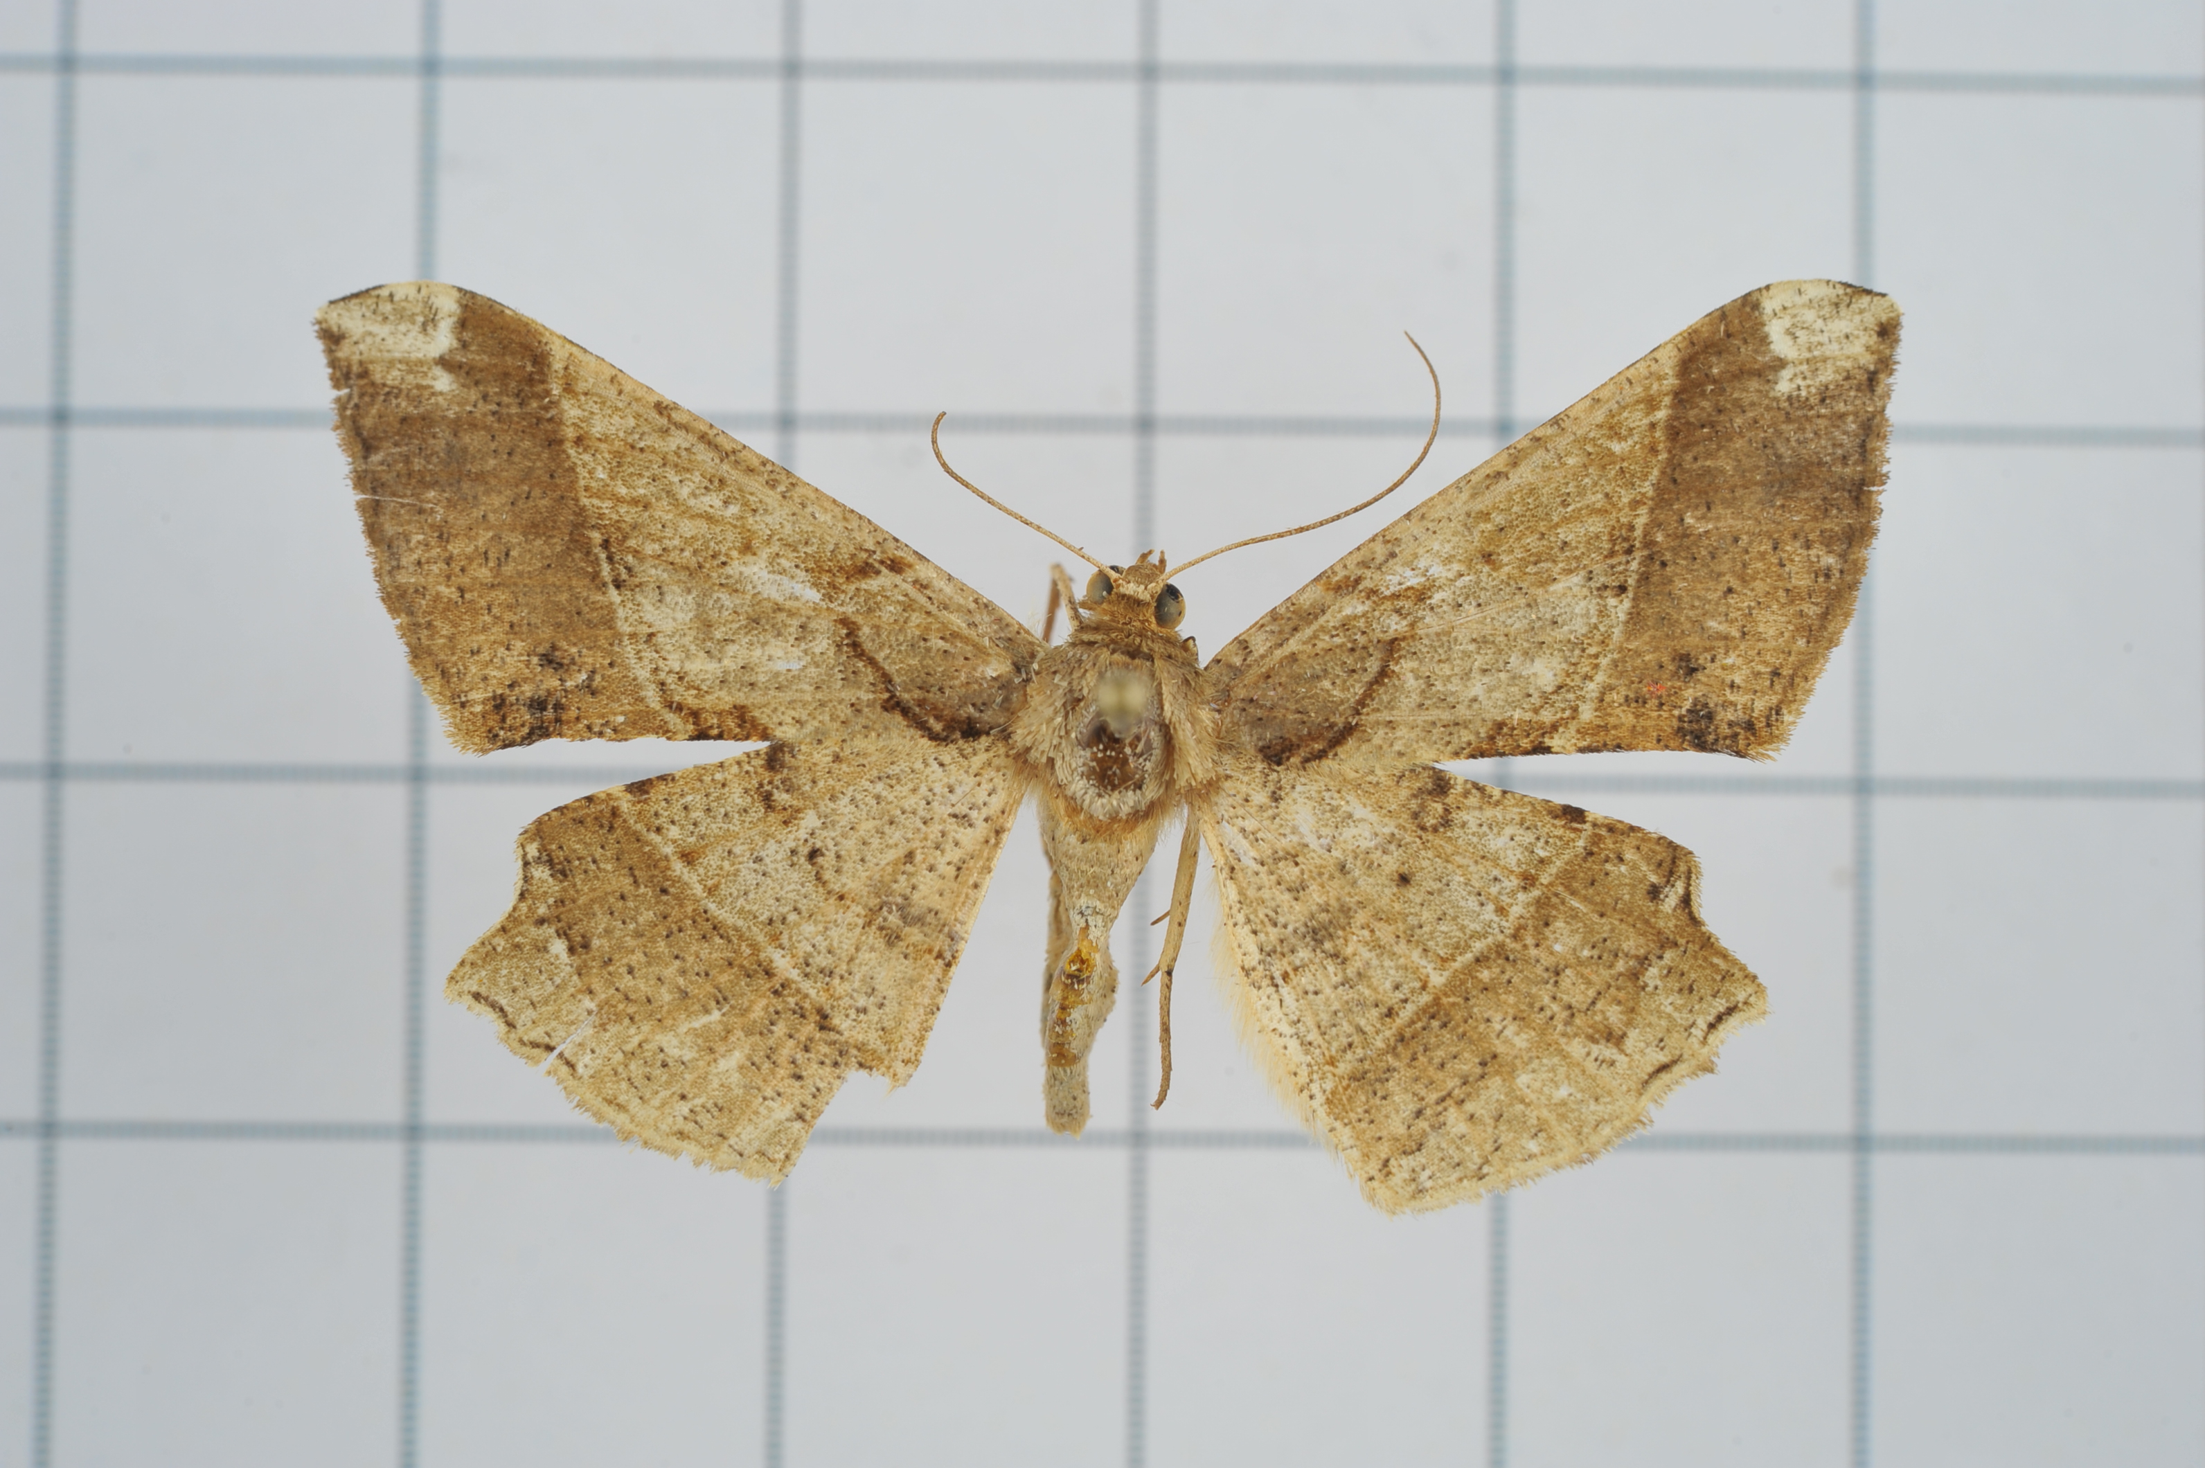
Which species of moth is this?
Krananda latimarginaria
